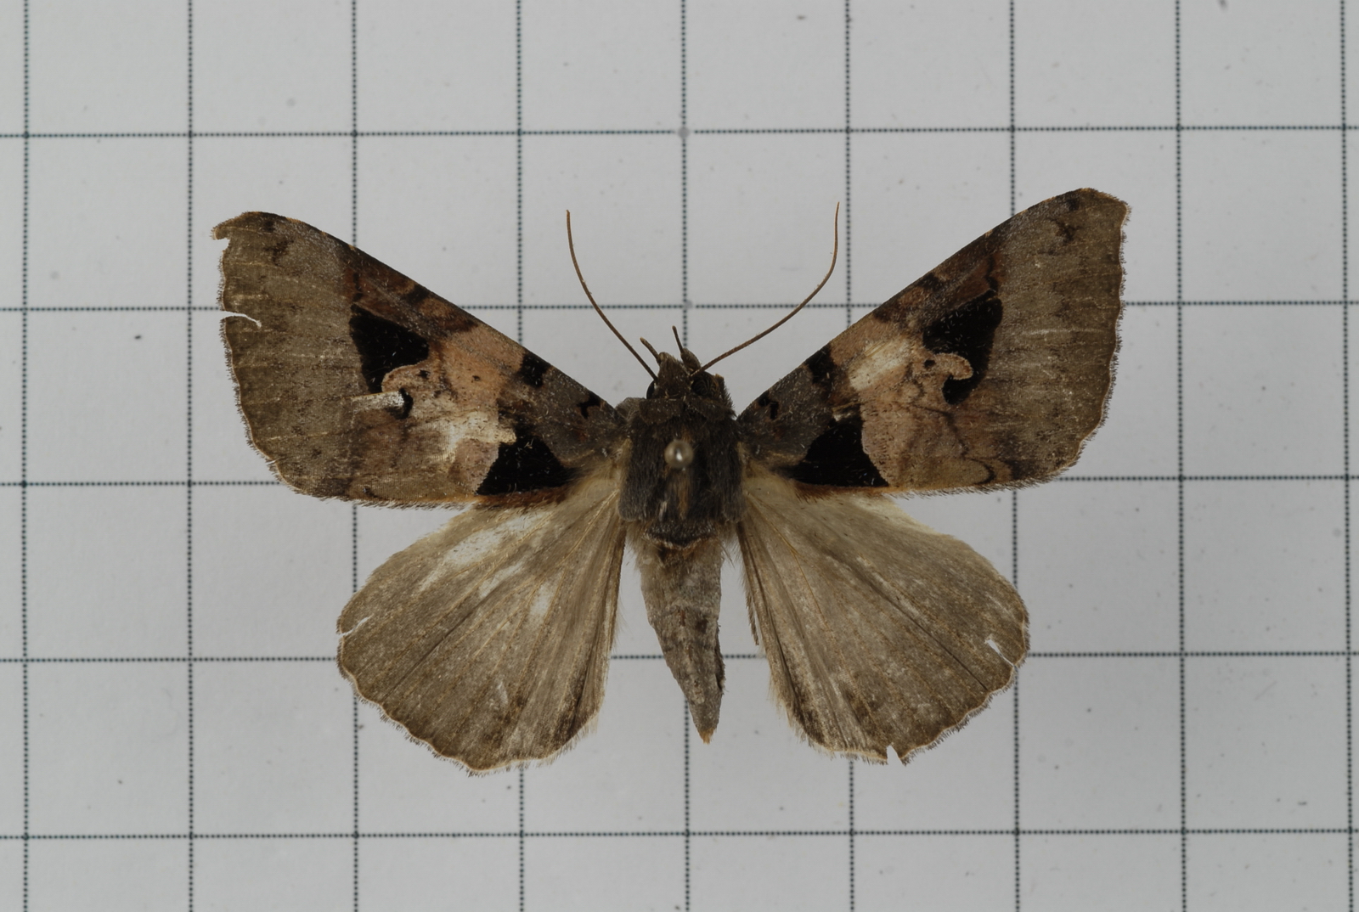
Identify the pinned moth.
Avatha chinensis
